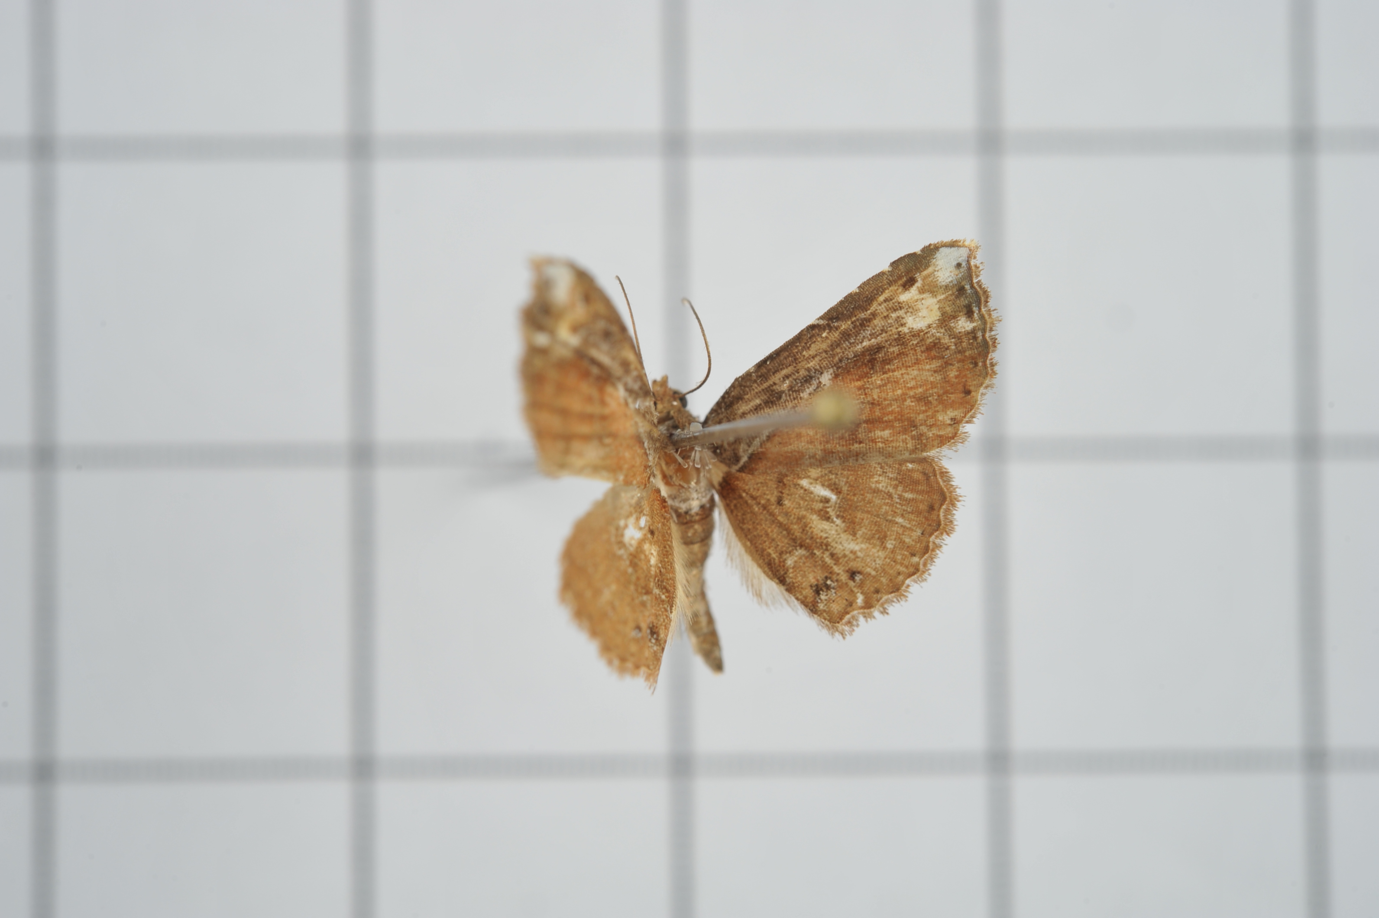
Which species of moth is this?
Zurobata vacillans
